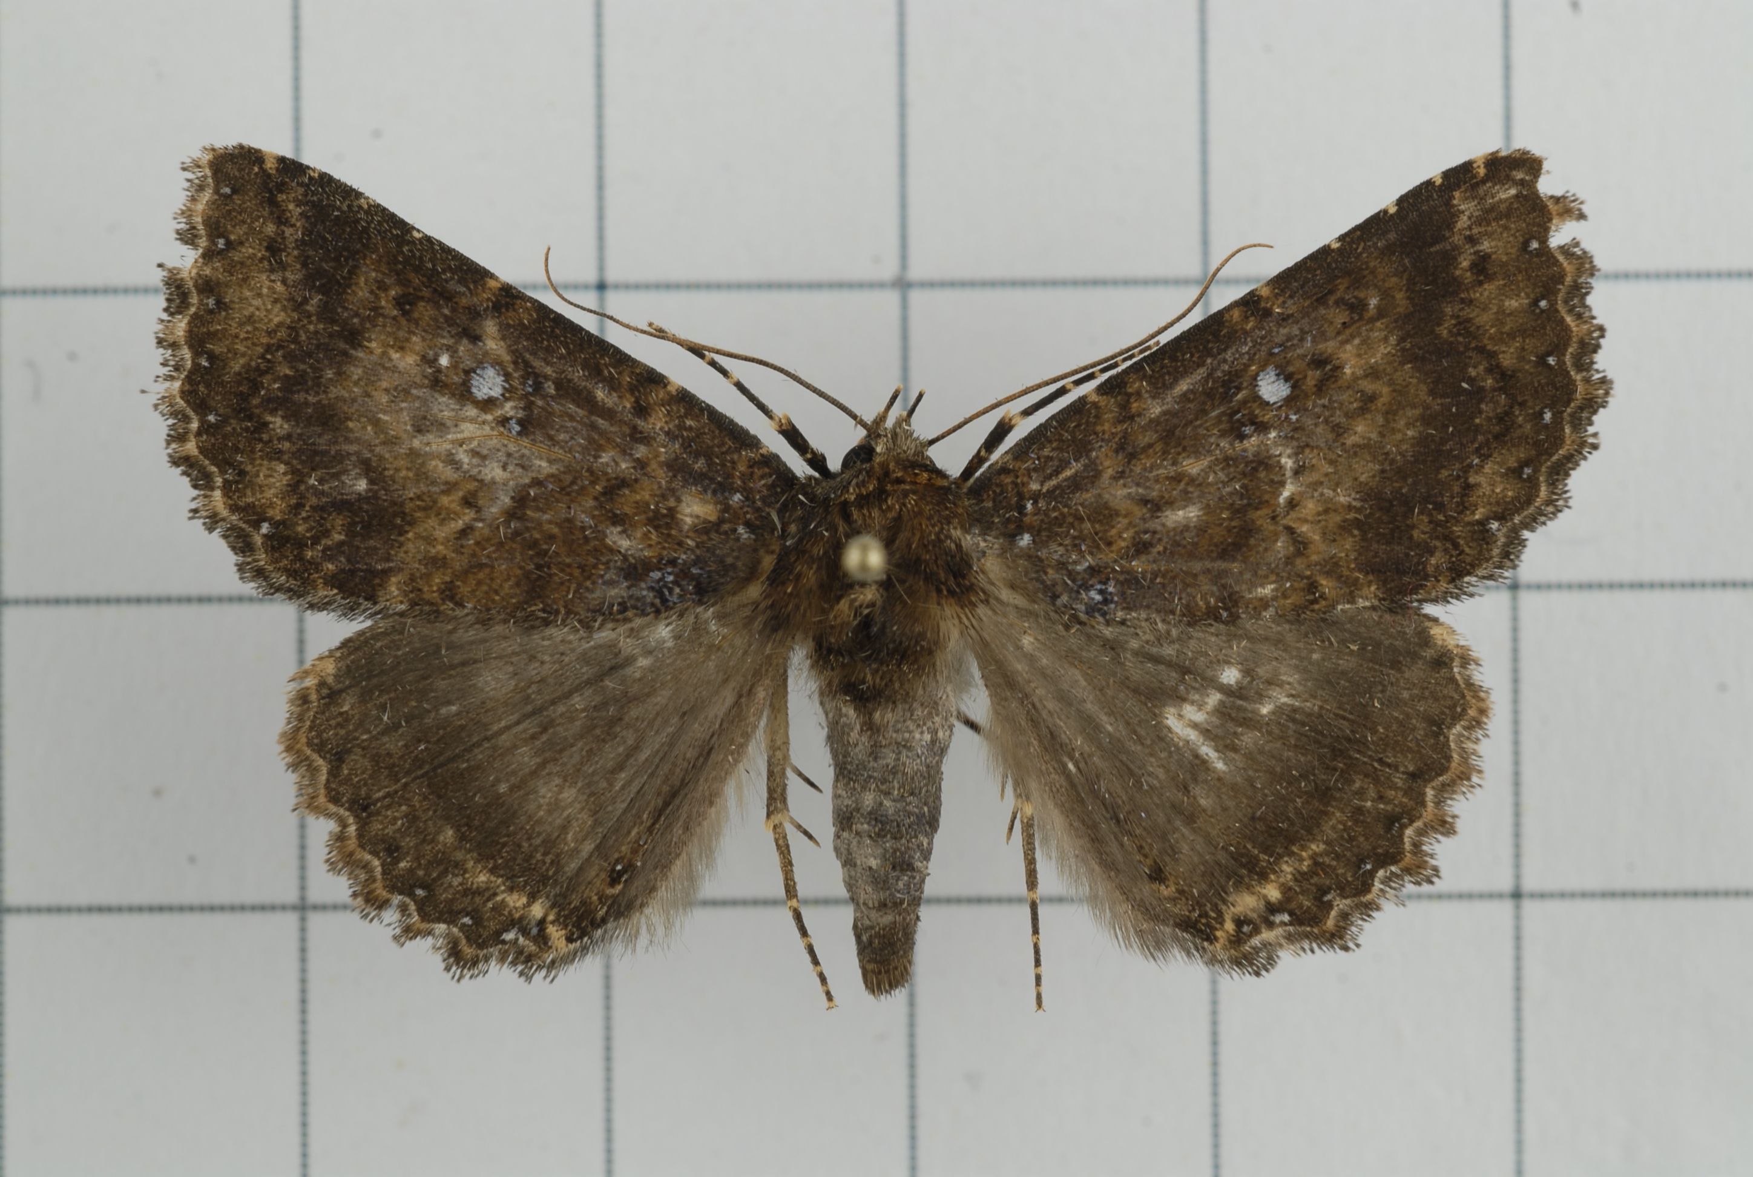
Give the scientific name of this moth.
Hypersypnoides punctosa
